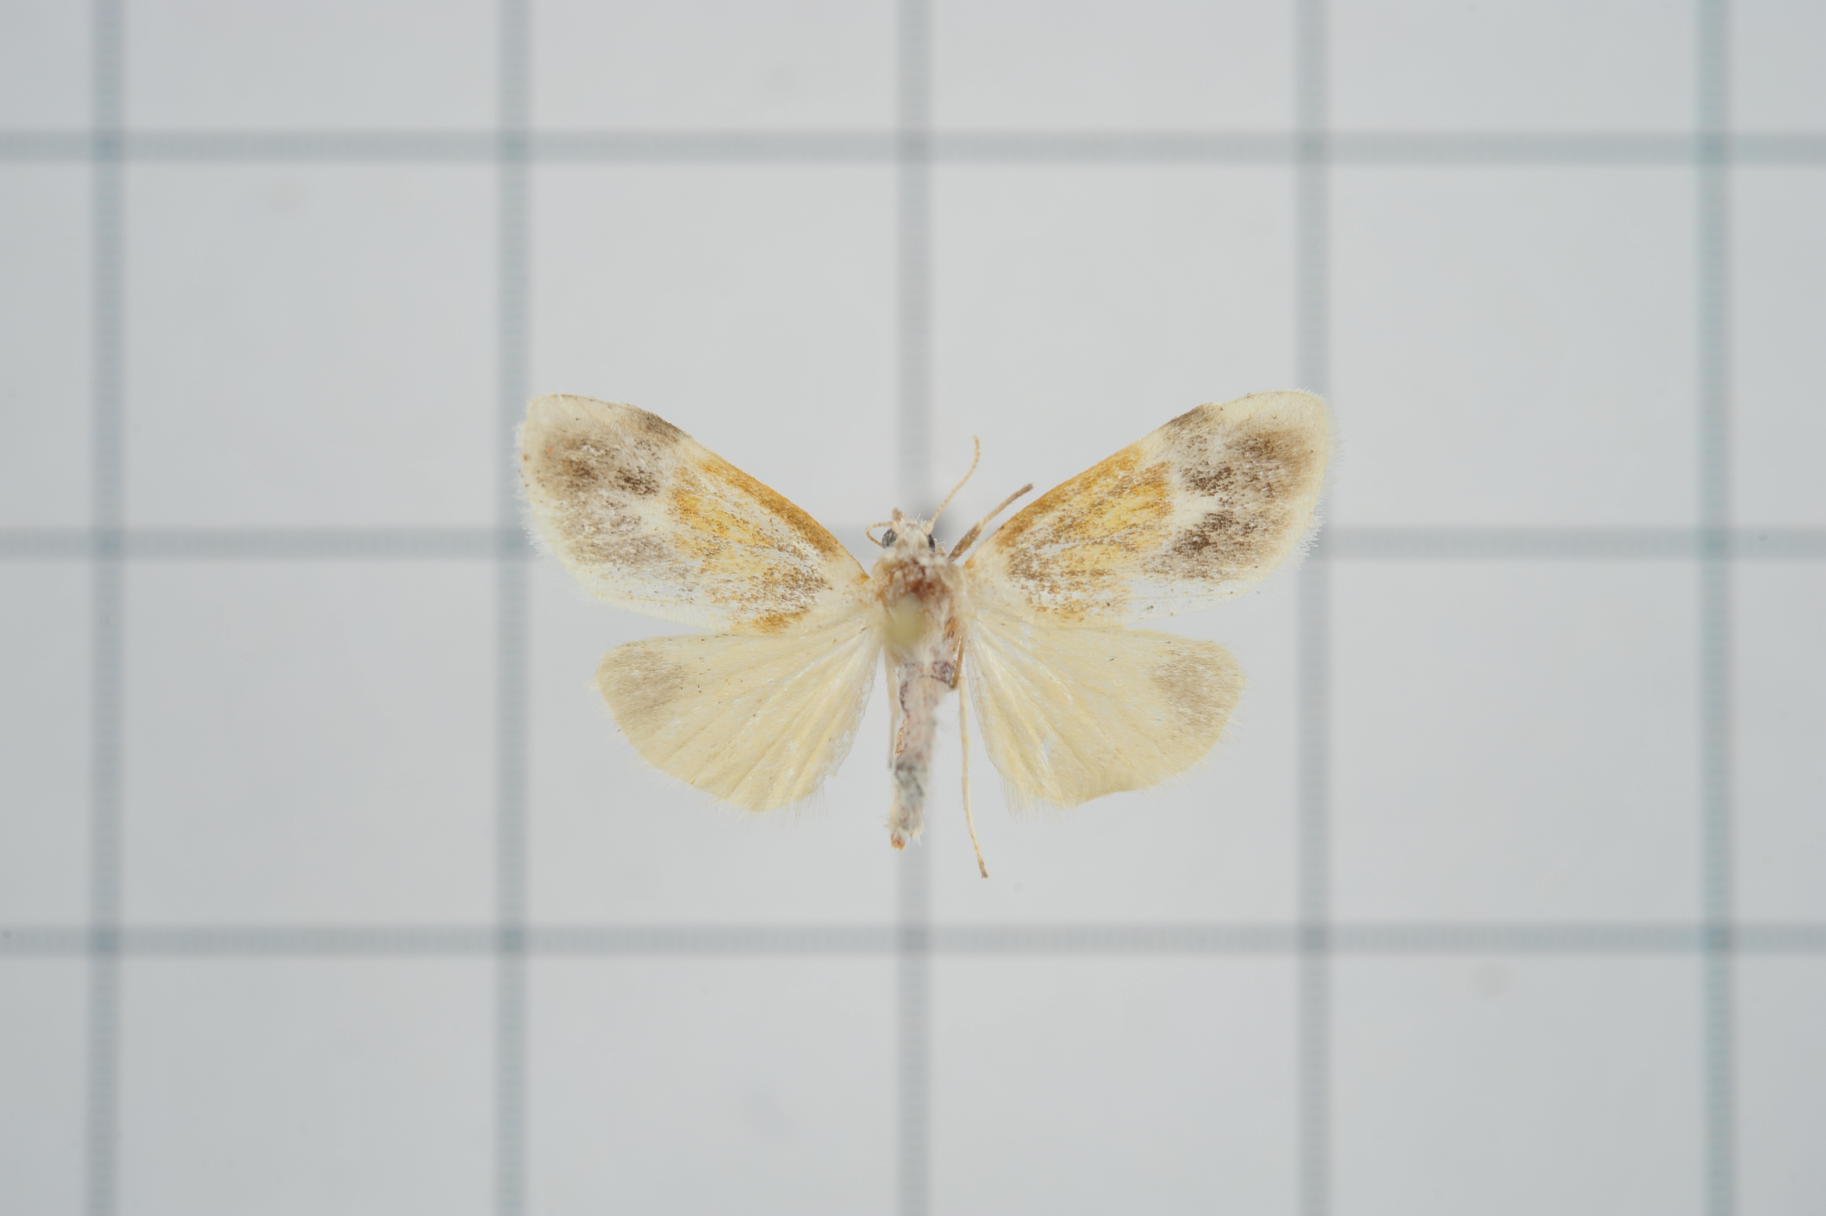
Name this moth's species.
Nanarsine semilutea
